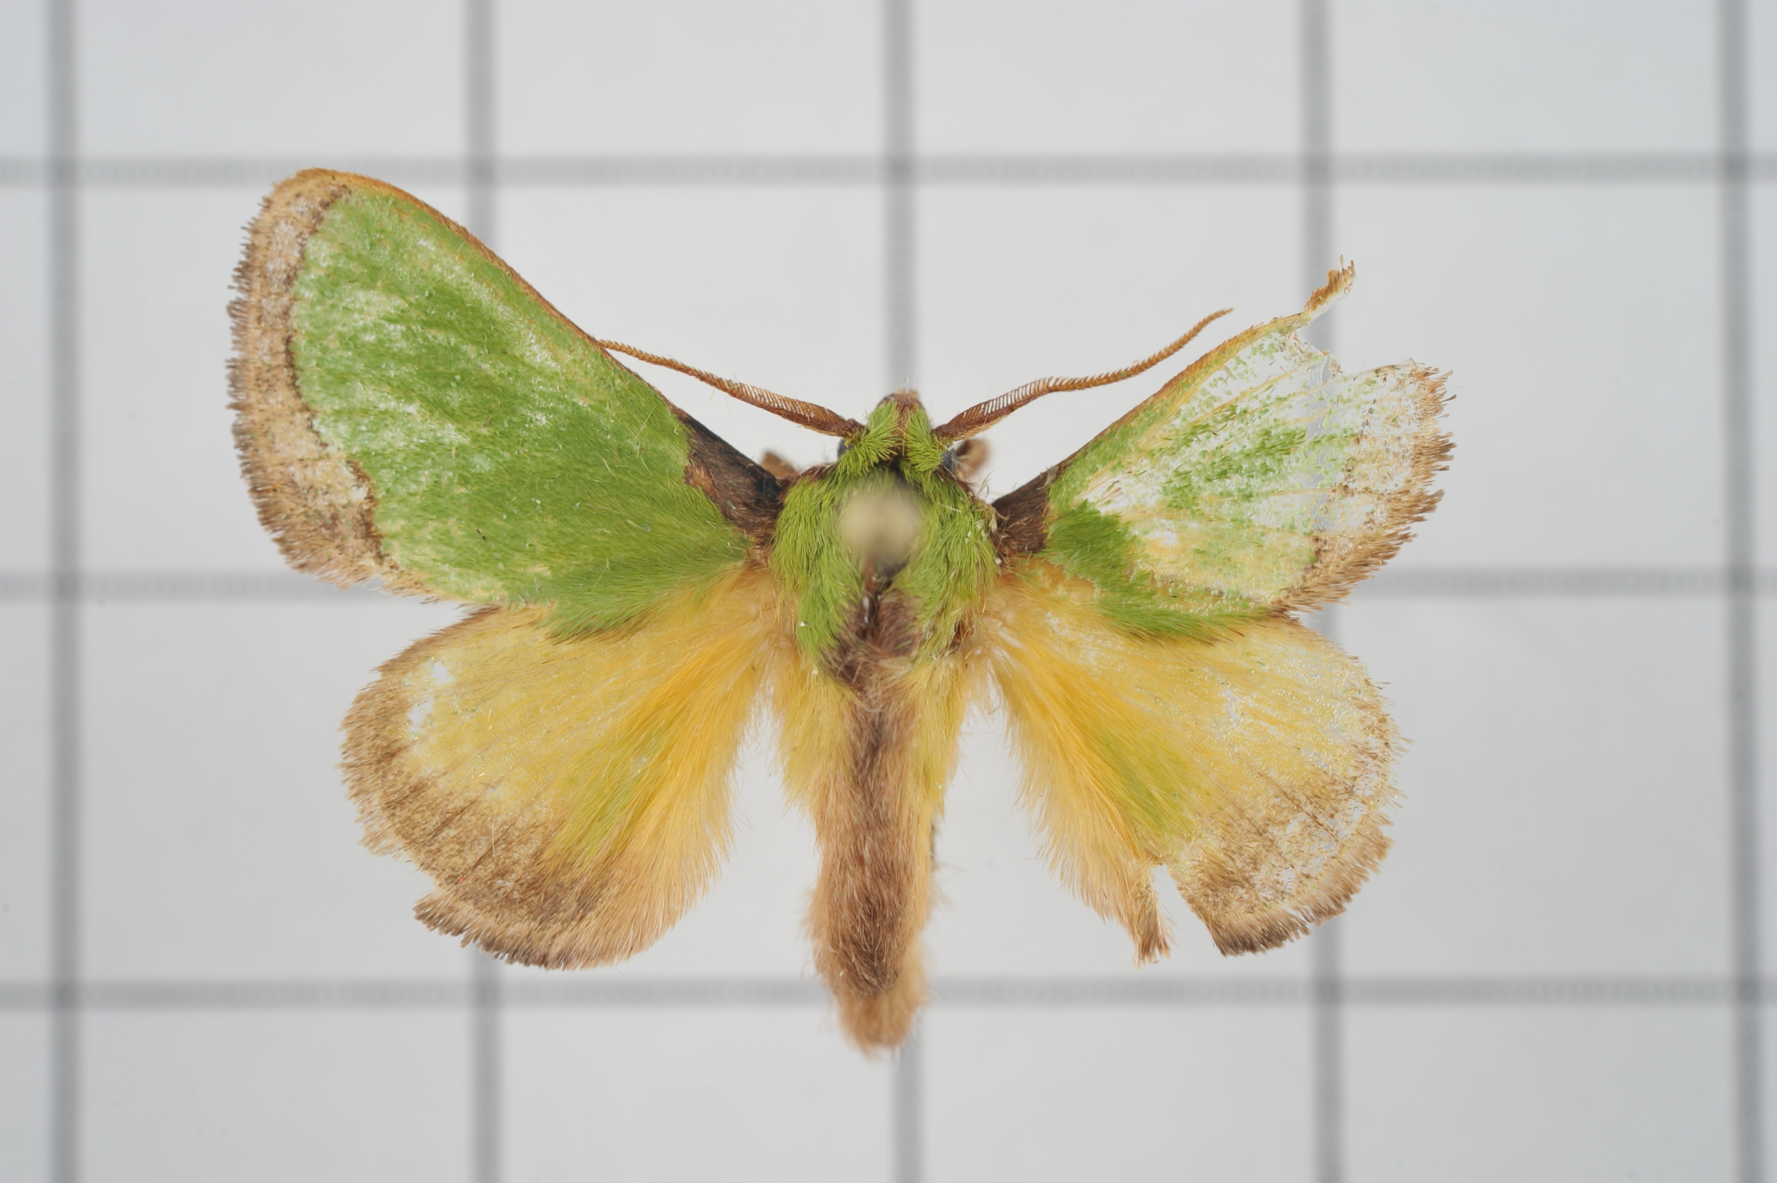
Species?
Parasa shirakii
